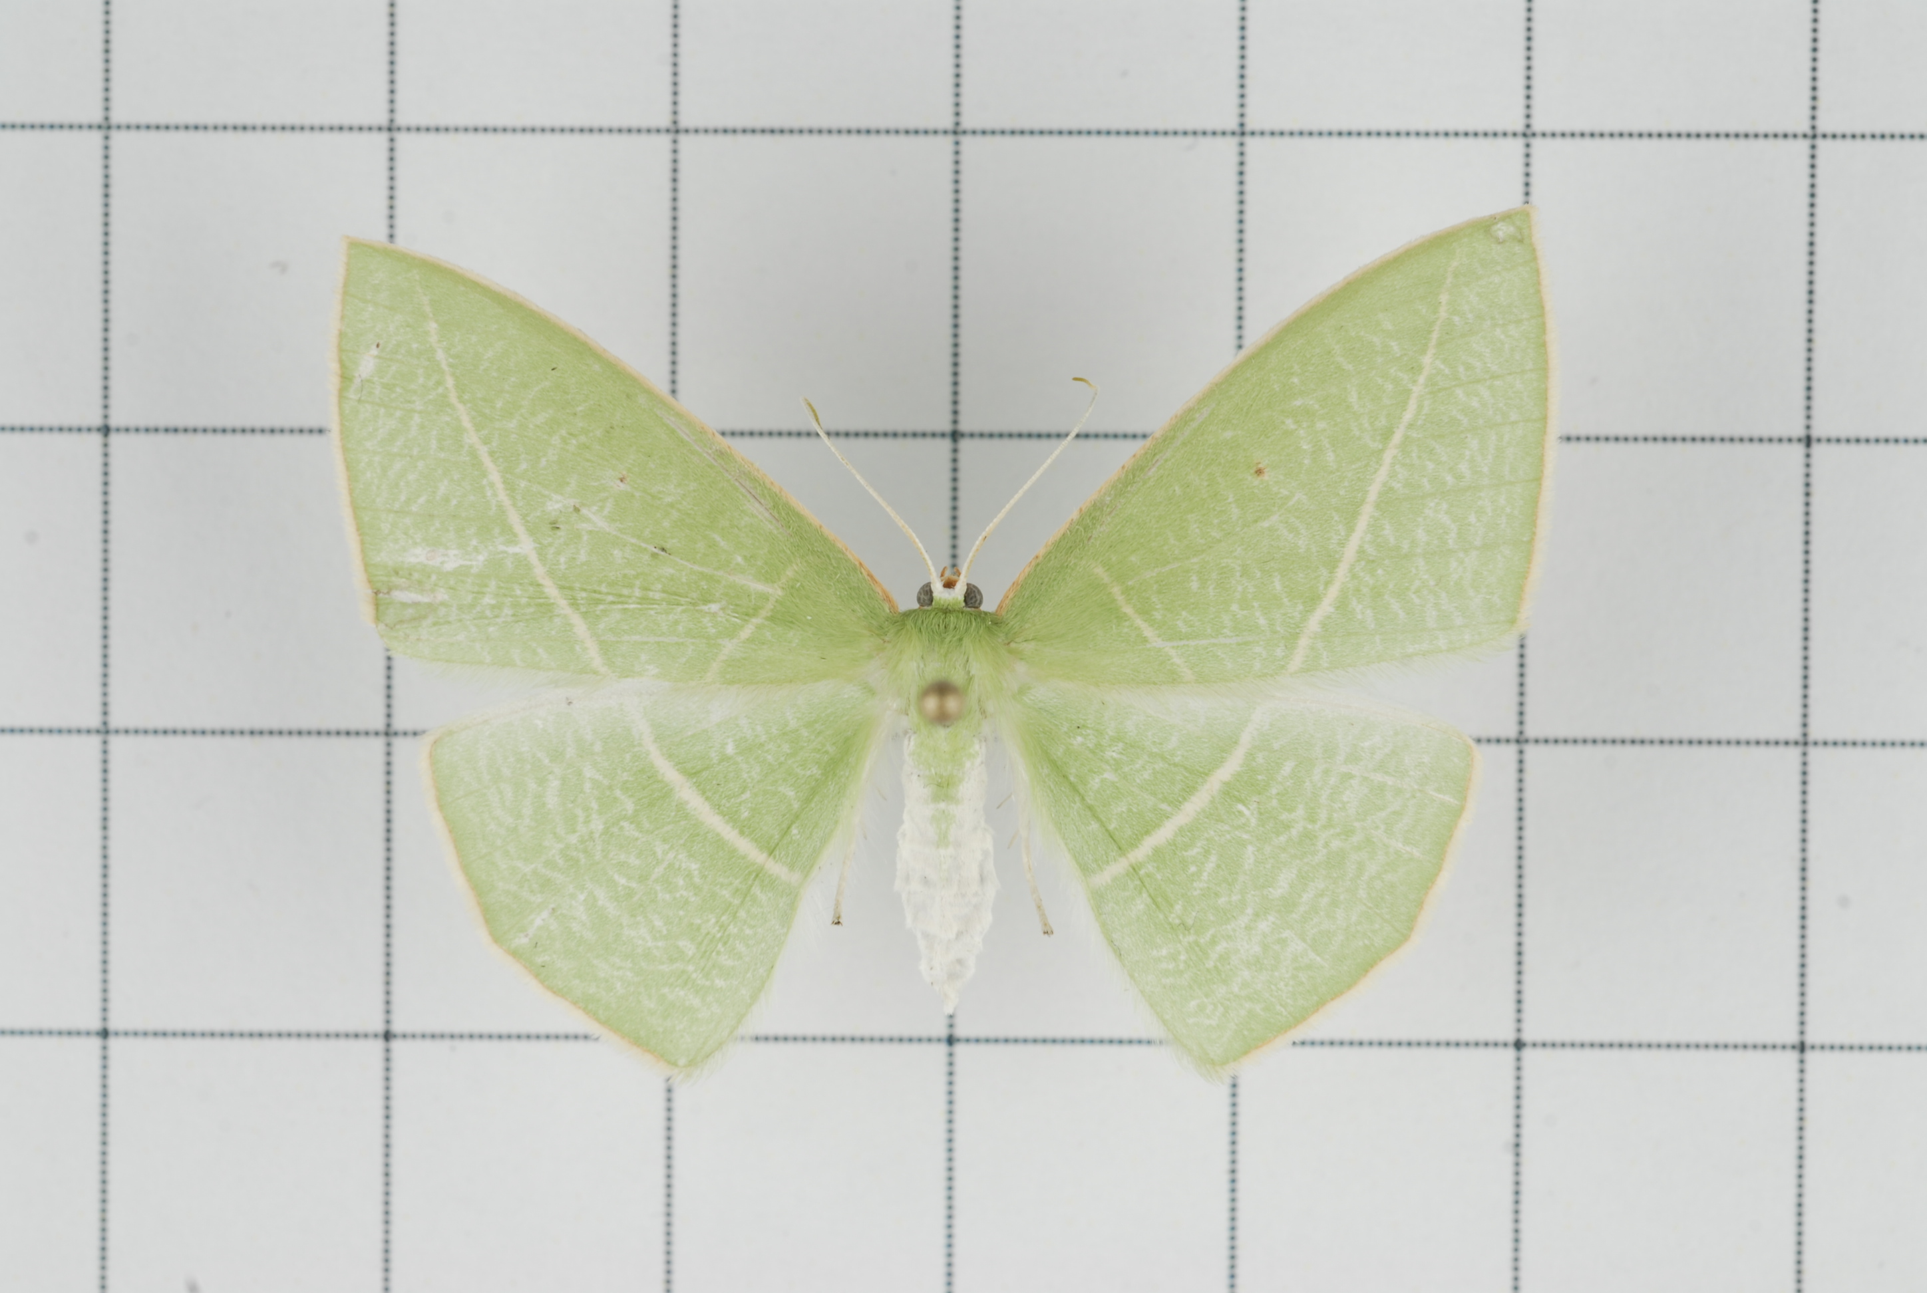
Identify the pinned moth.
Tanaoctenia haliaria
